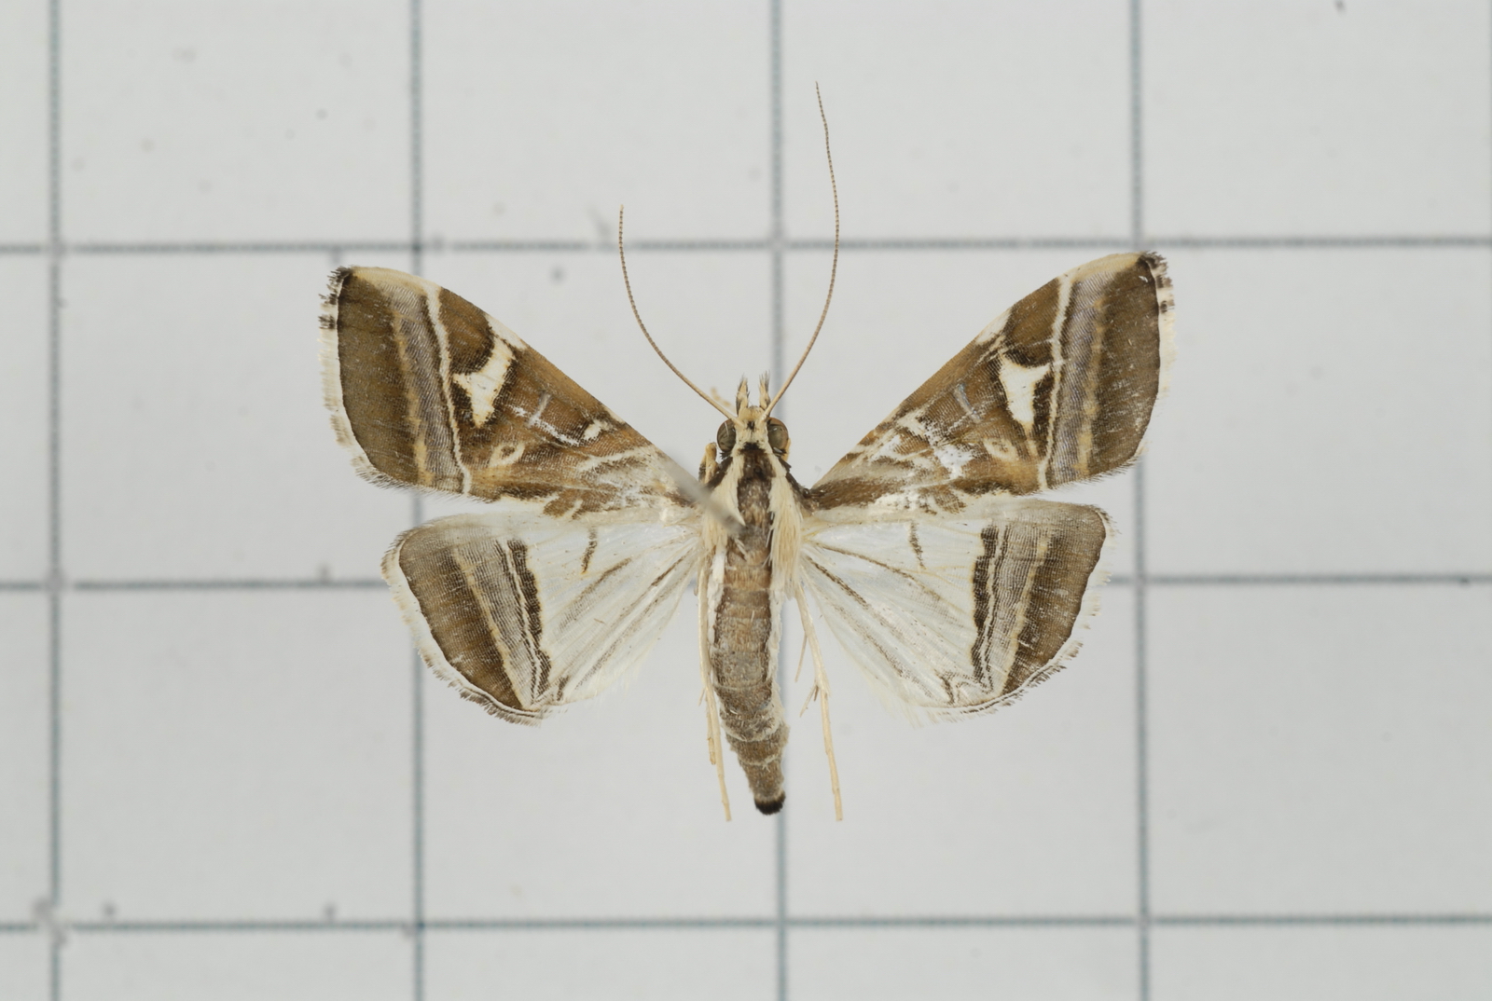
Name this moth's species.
Agrioglypta itysalis
